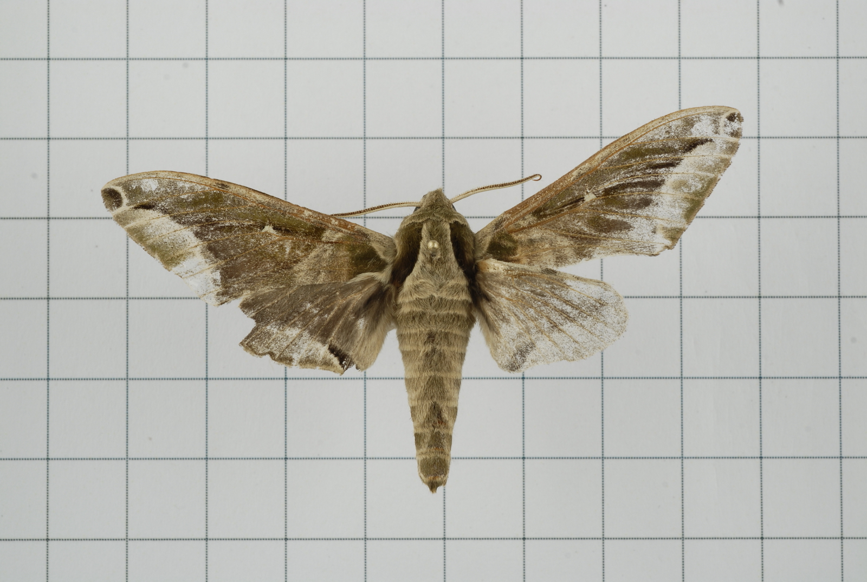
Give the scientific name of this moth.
Parum colligata
